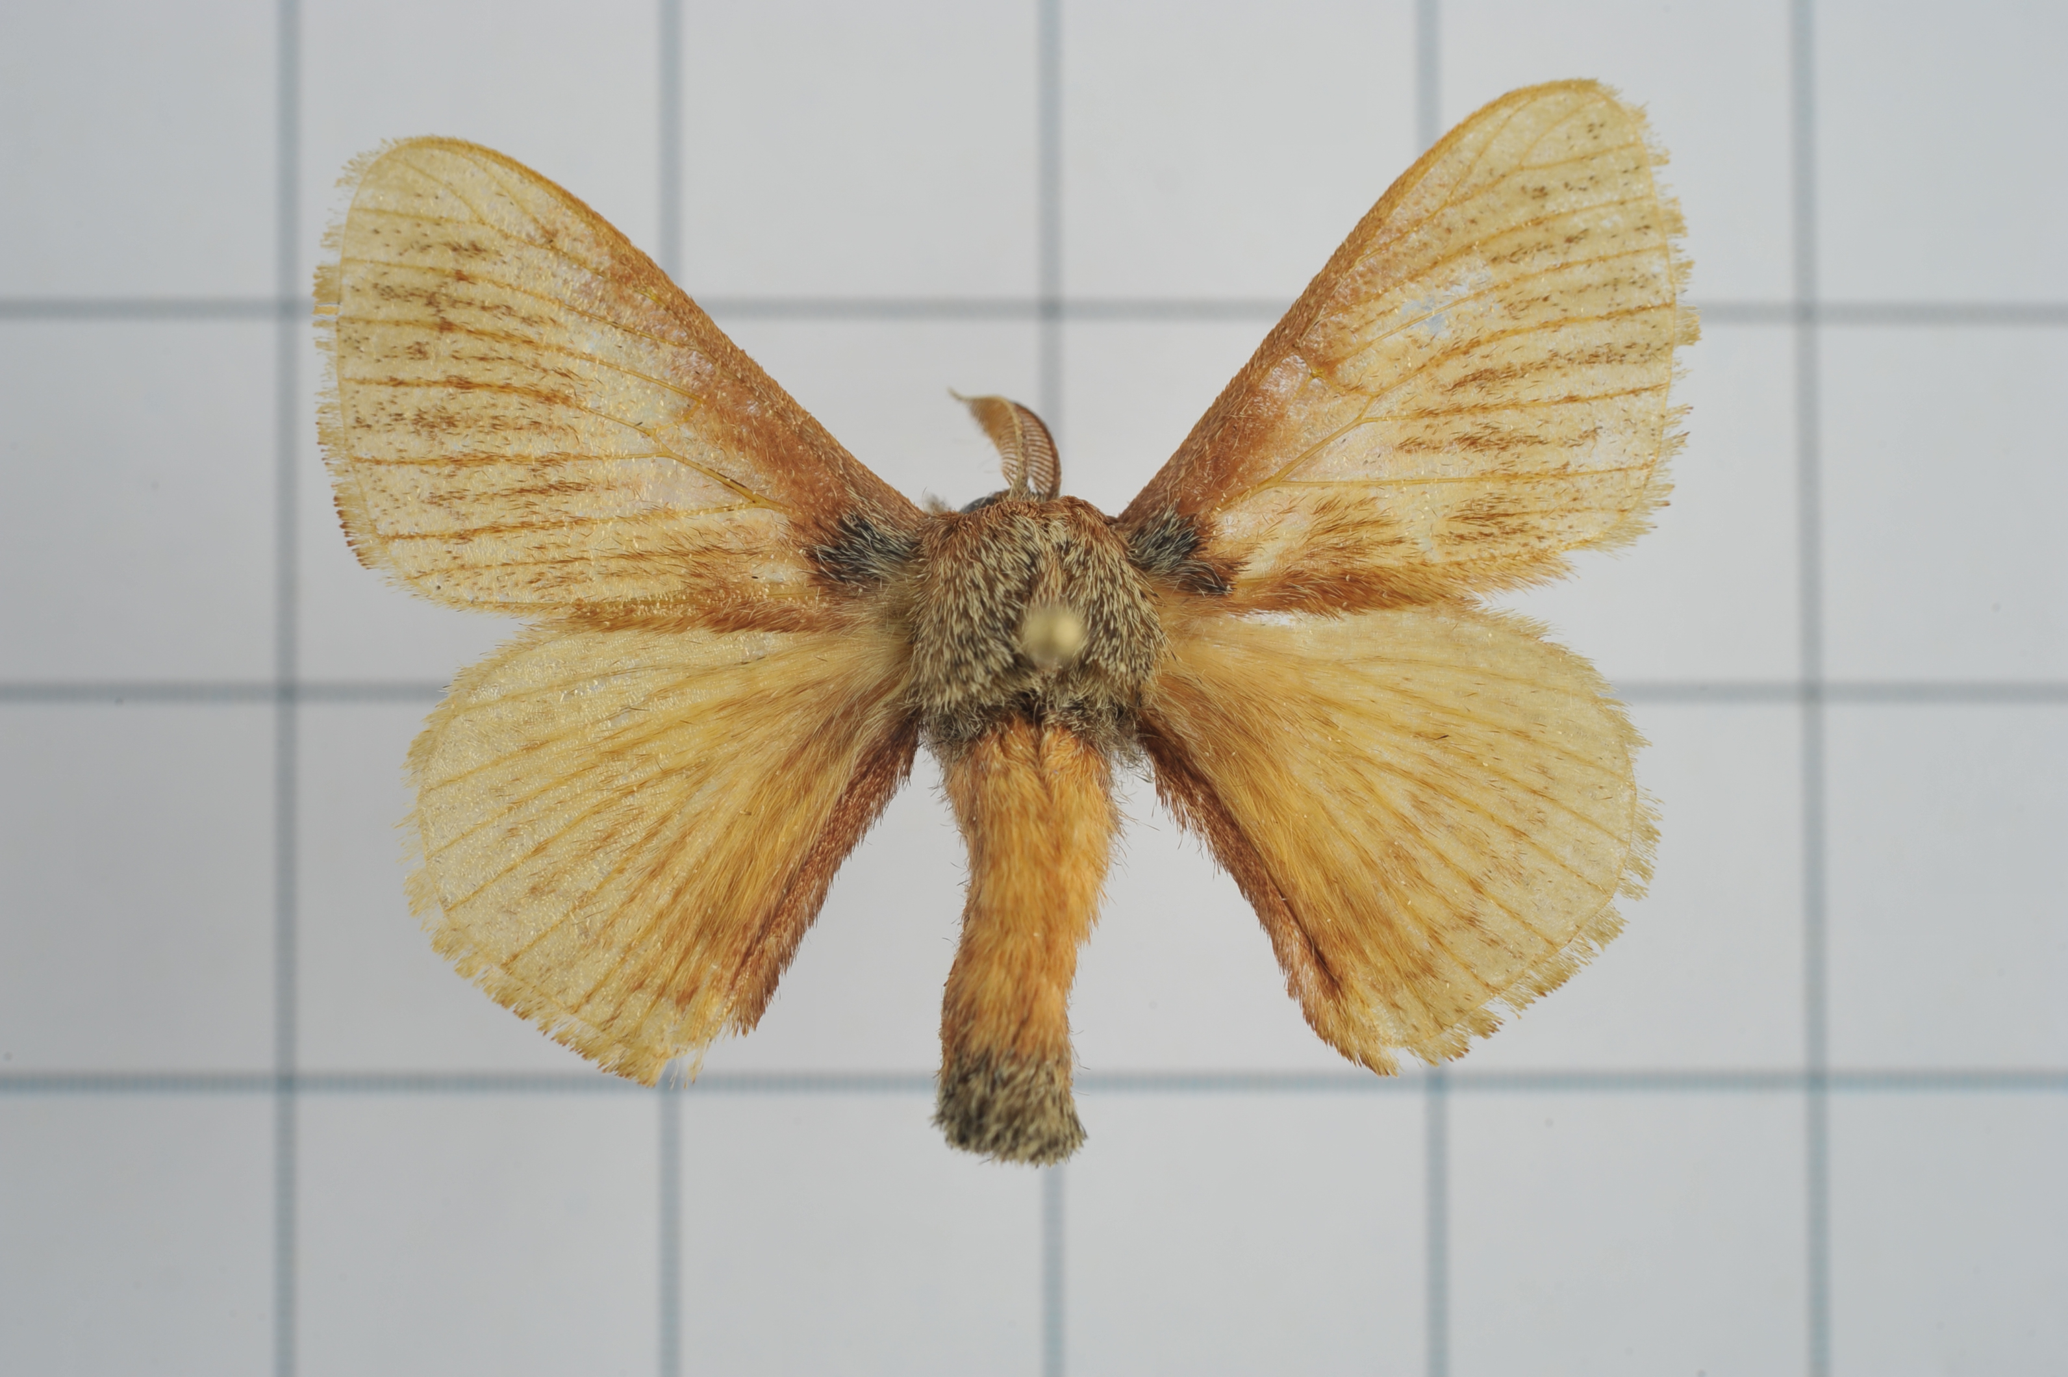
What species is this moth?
Rotunda rotundapex
